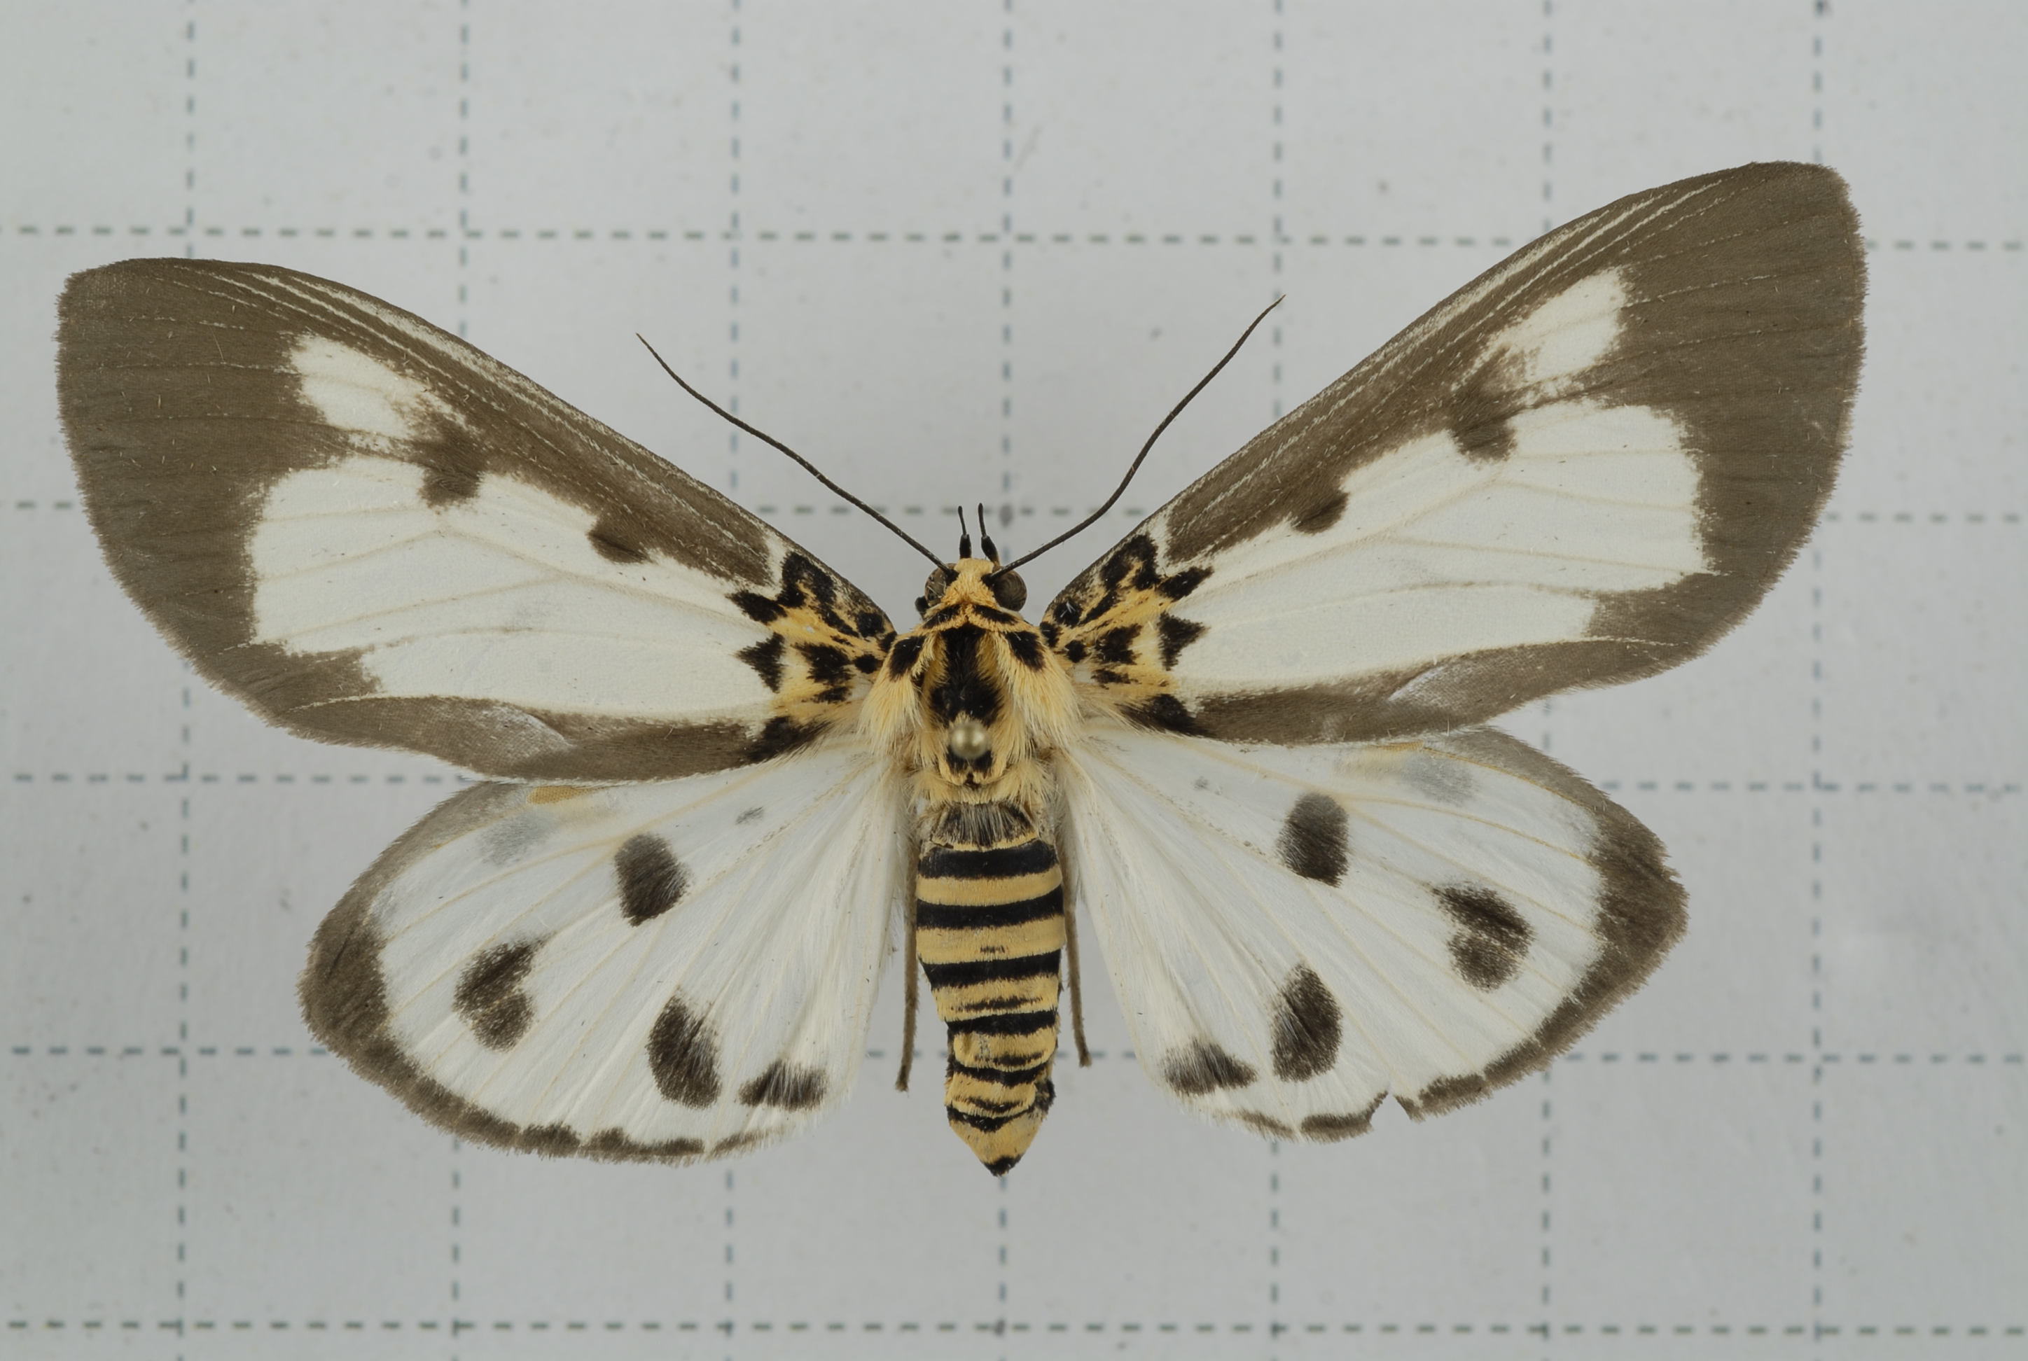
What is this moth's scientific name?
Asota plana lacteata
